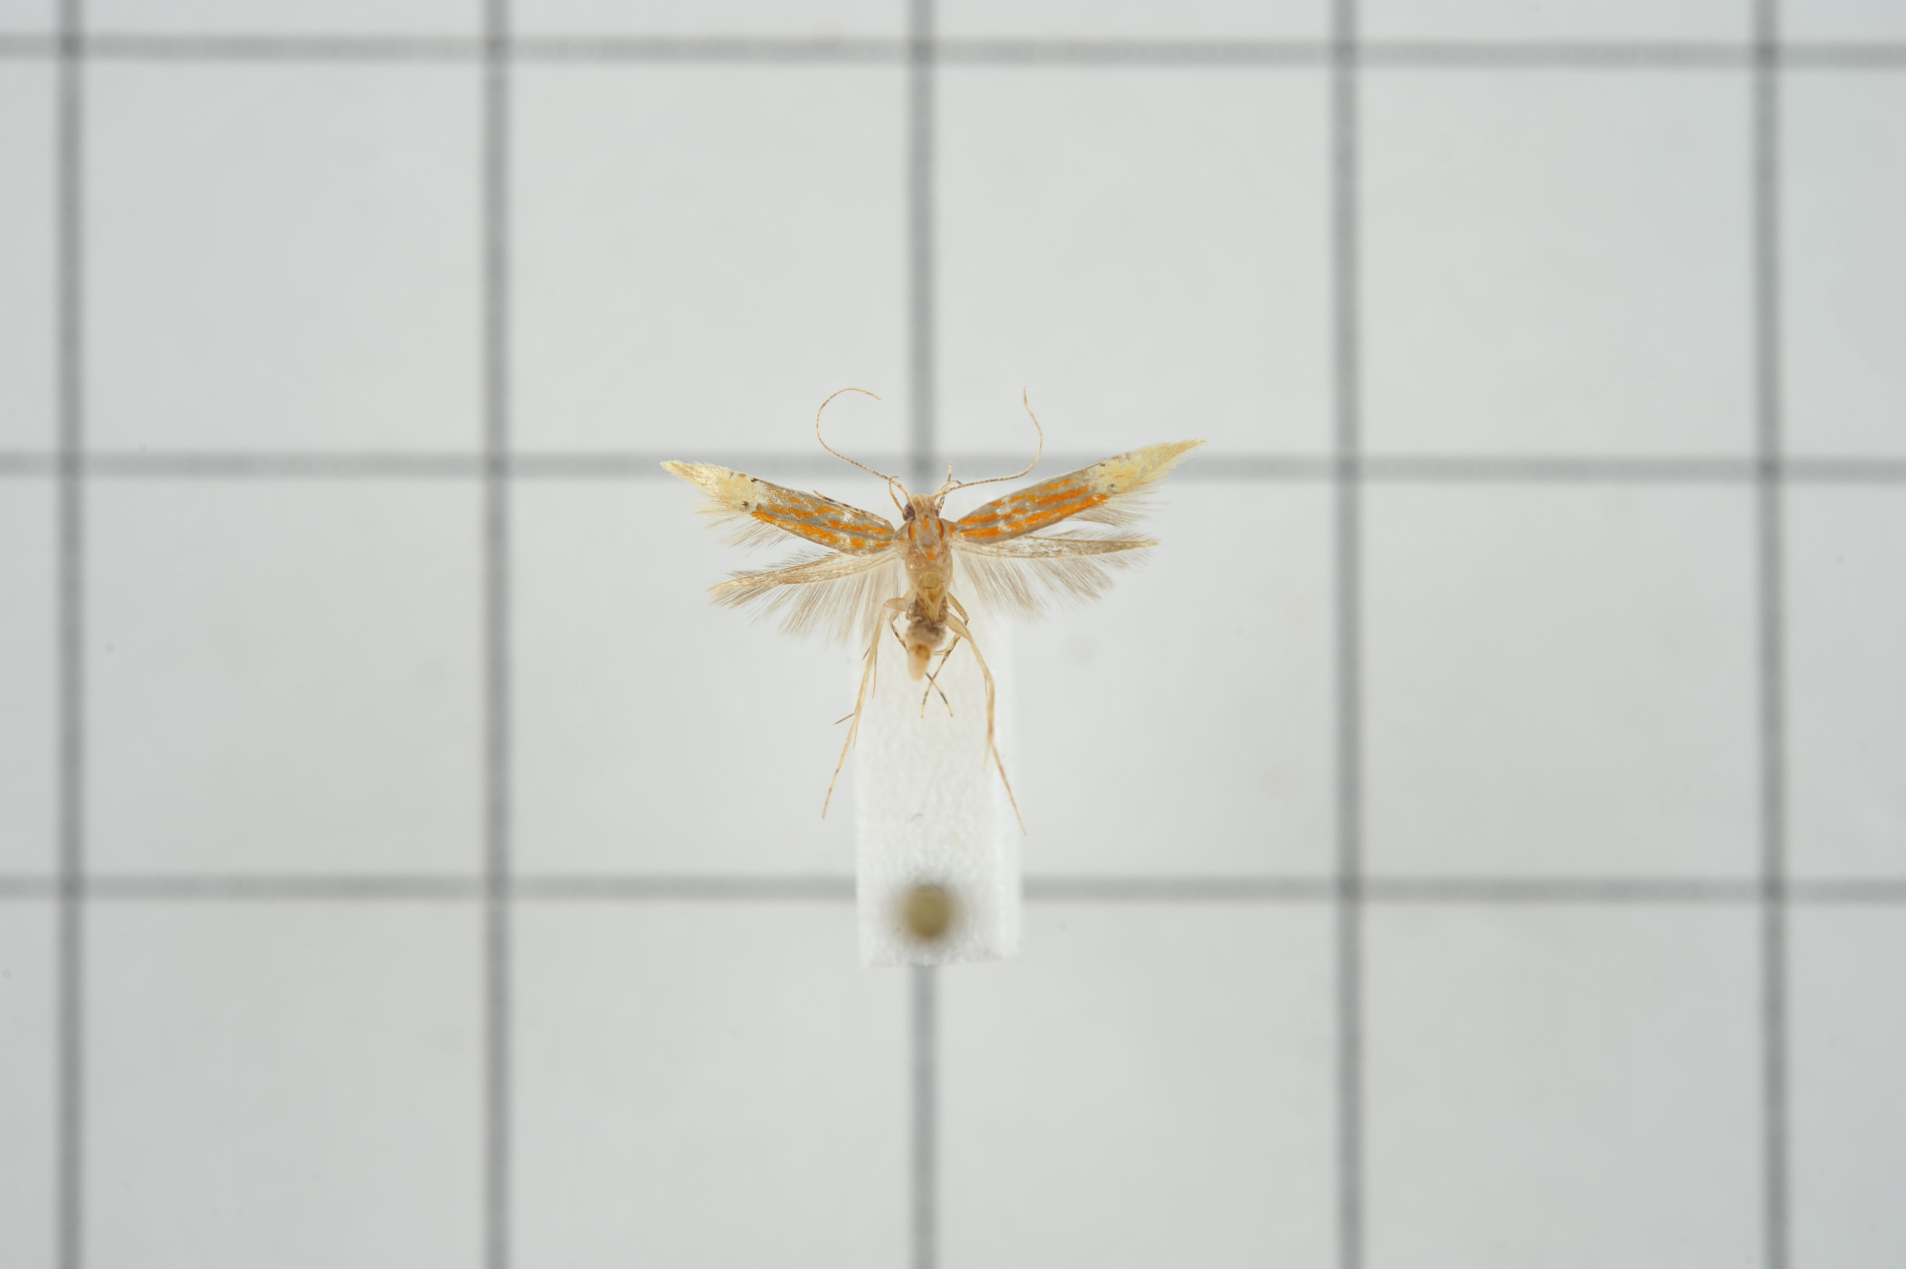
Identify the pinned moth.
Labdia semicoccinea
